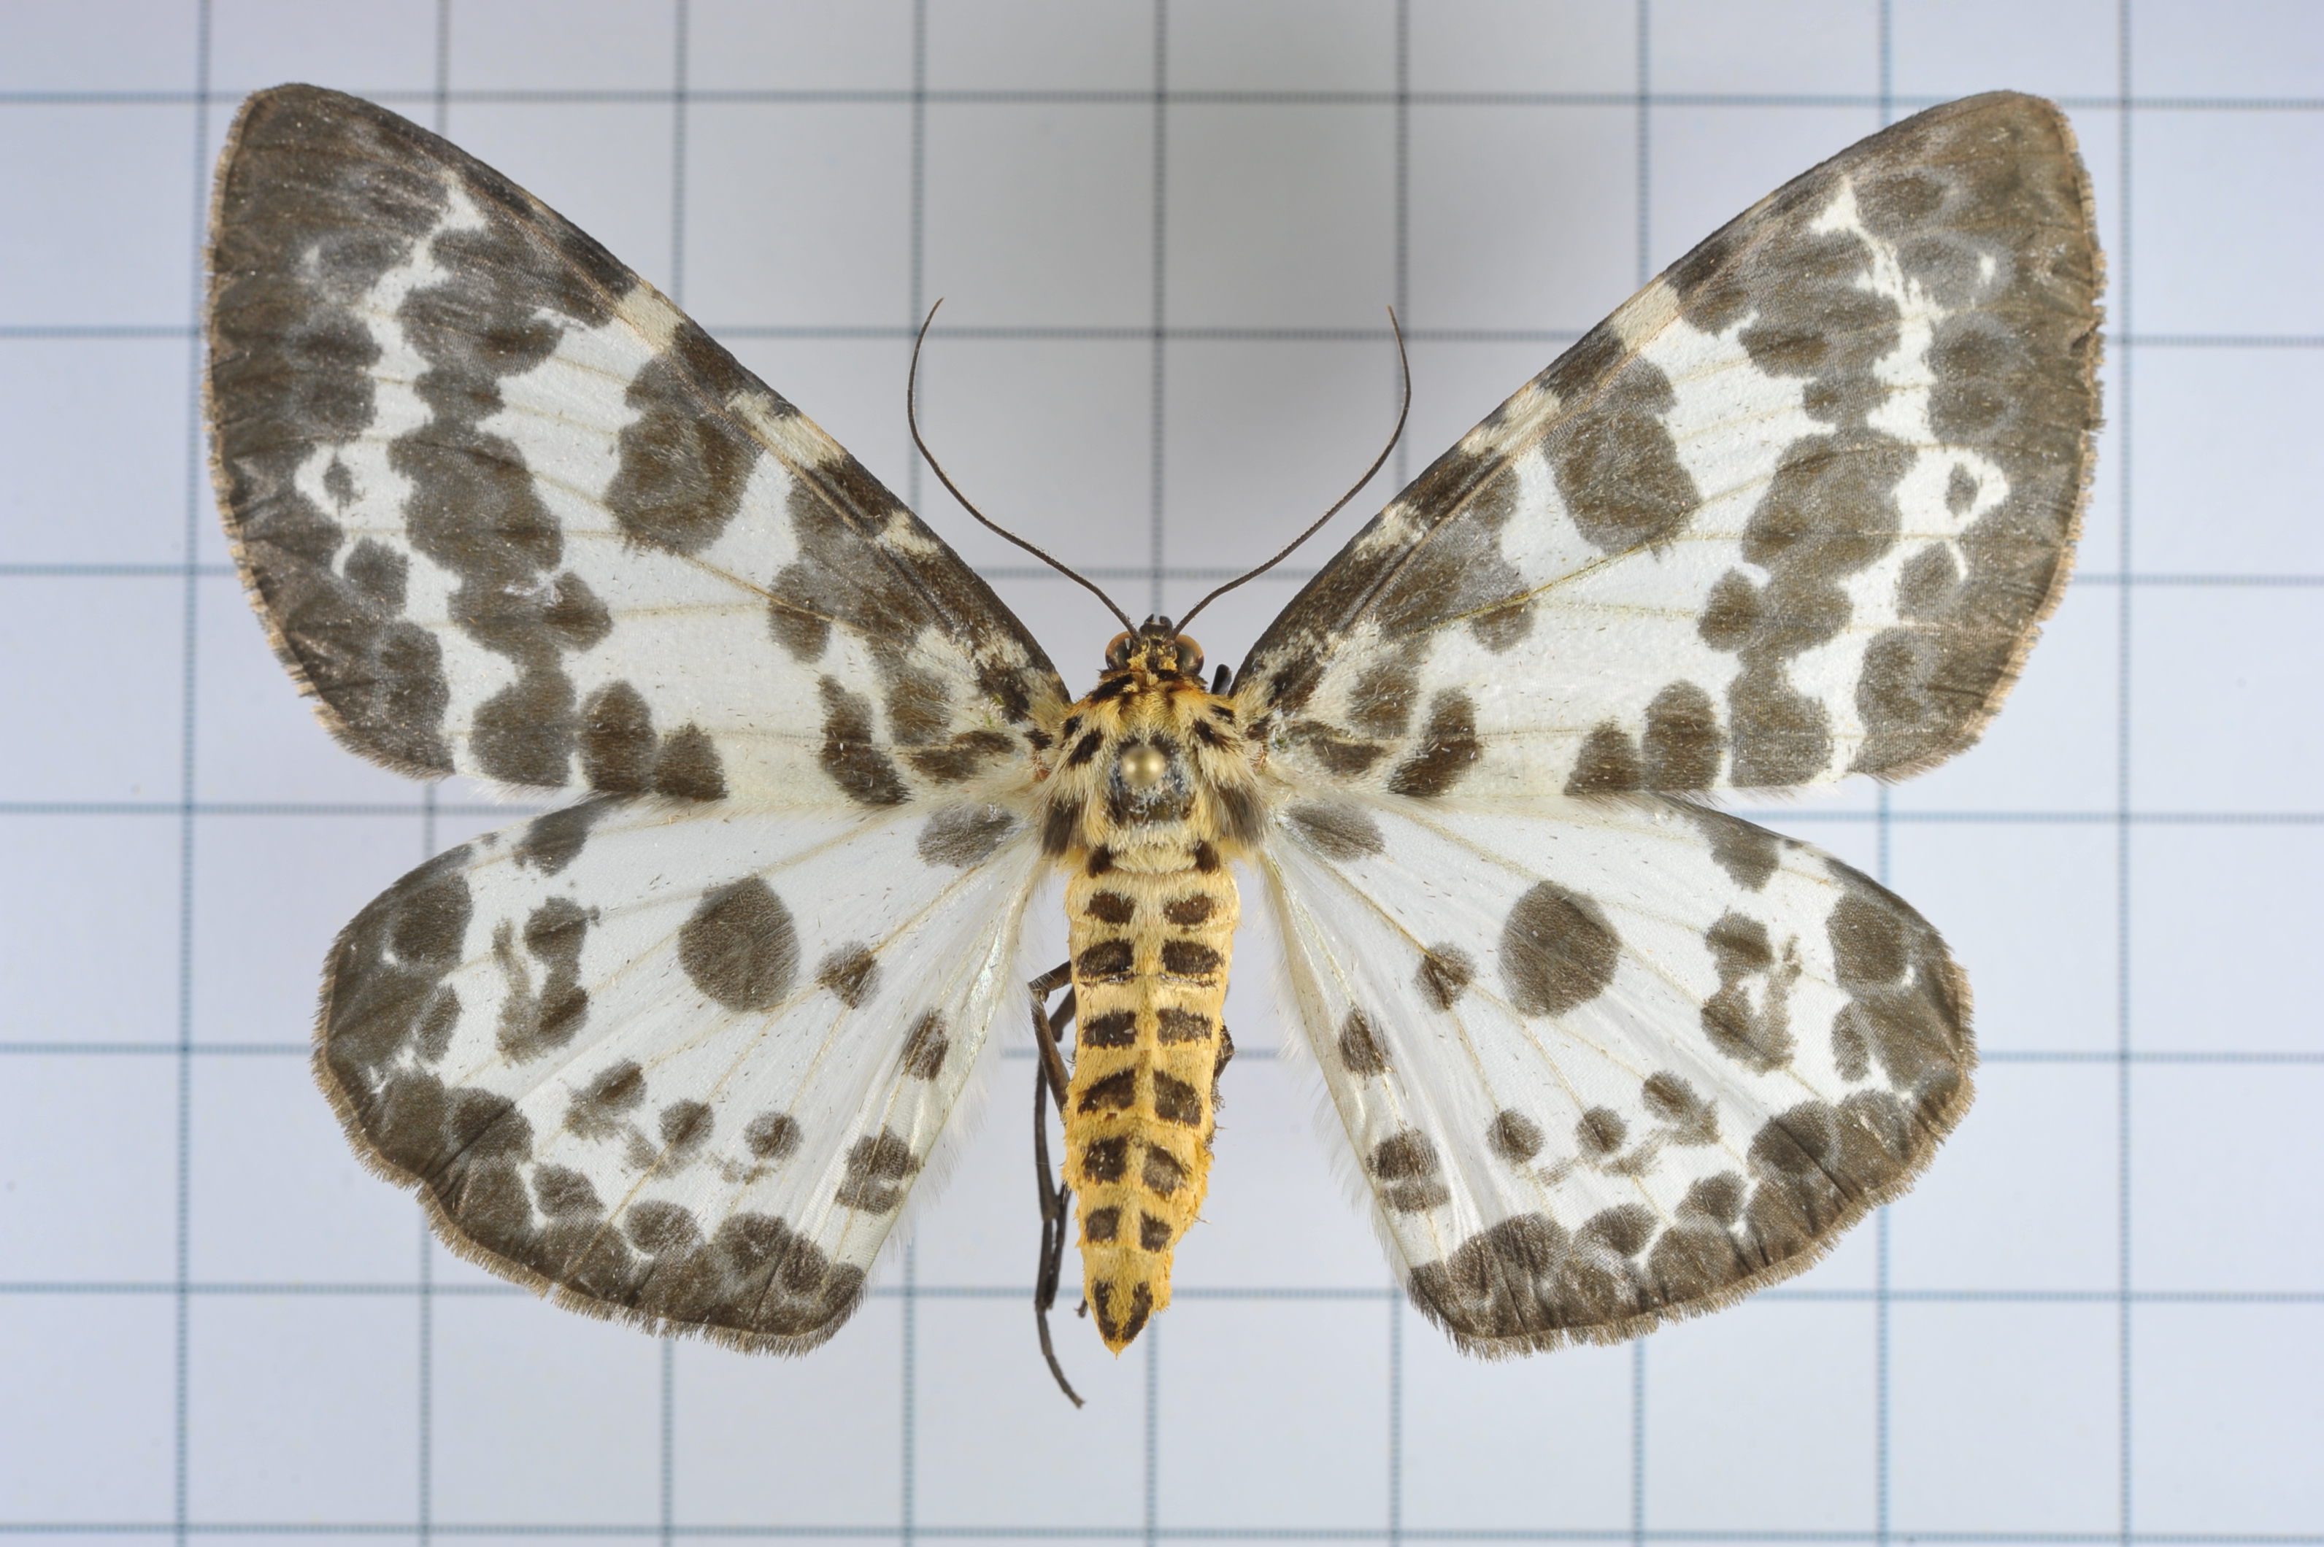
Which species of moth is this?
Parapercnia giraffata
